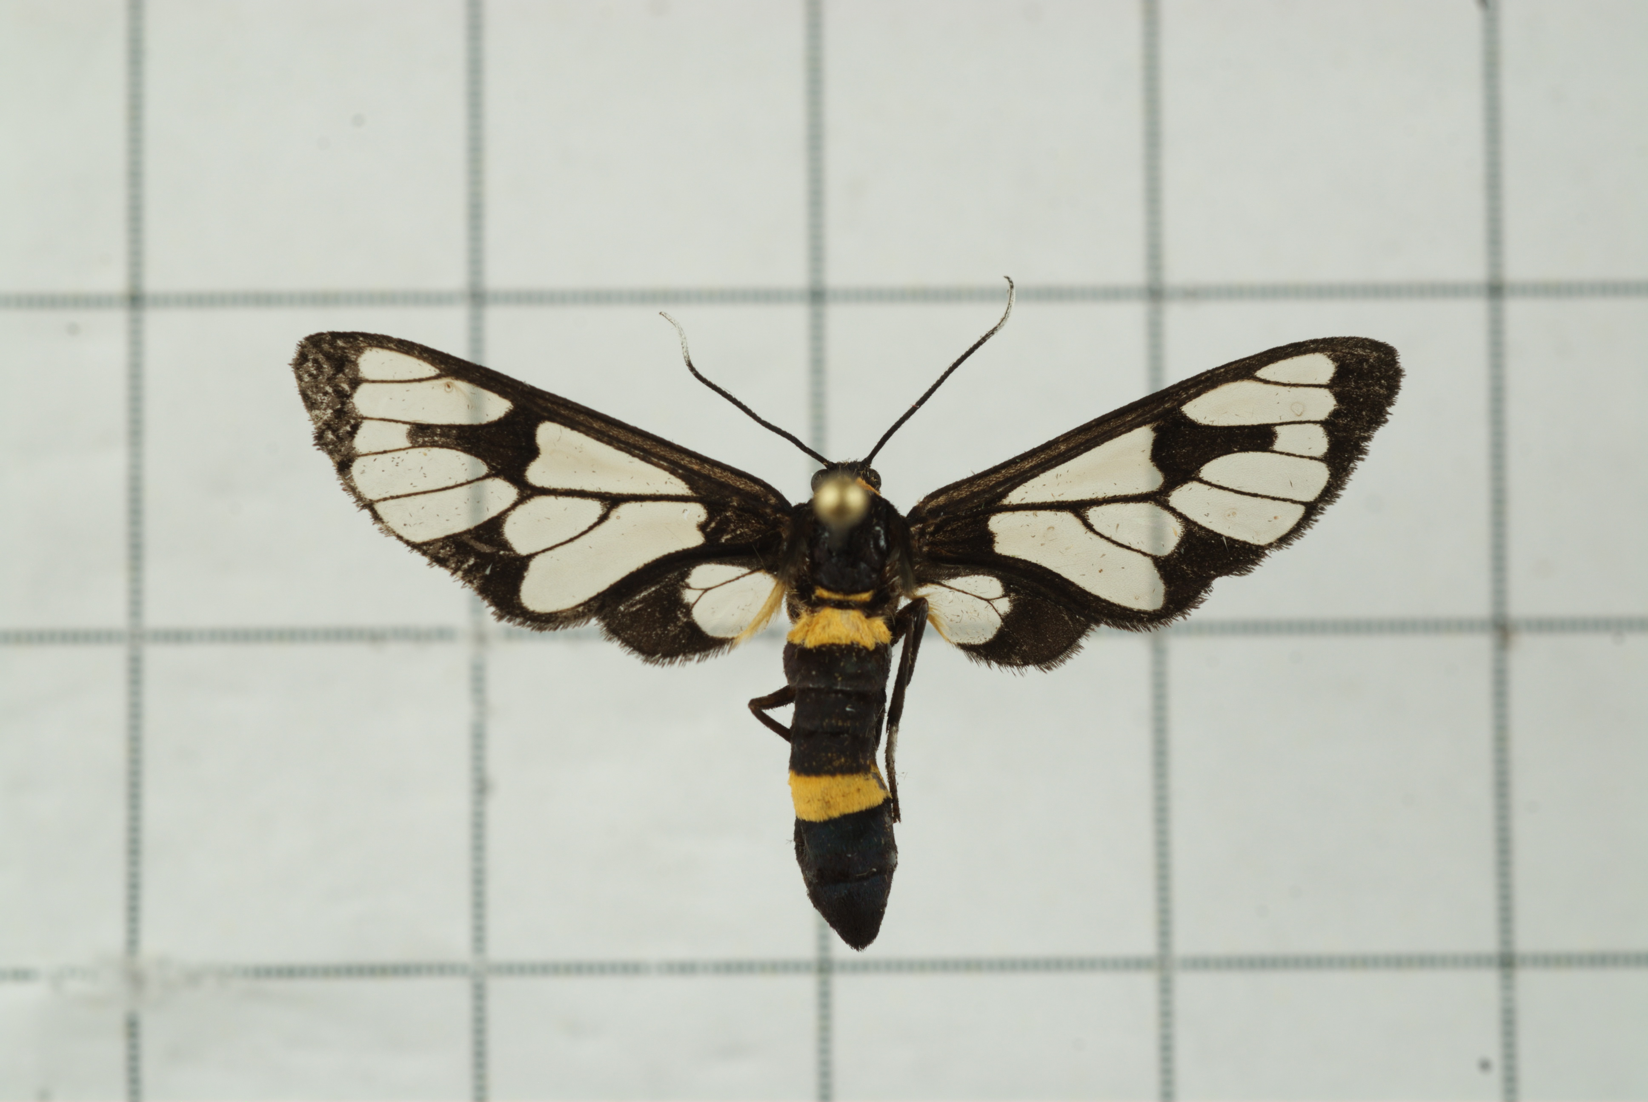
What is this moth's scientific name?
Syntomoides imaon
